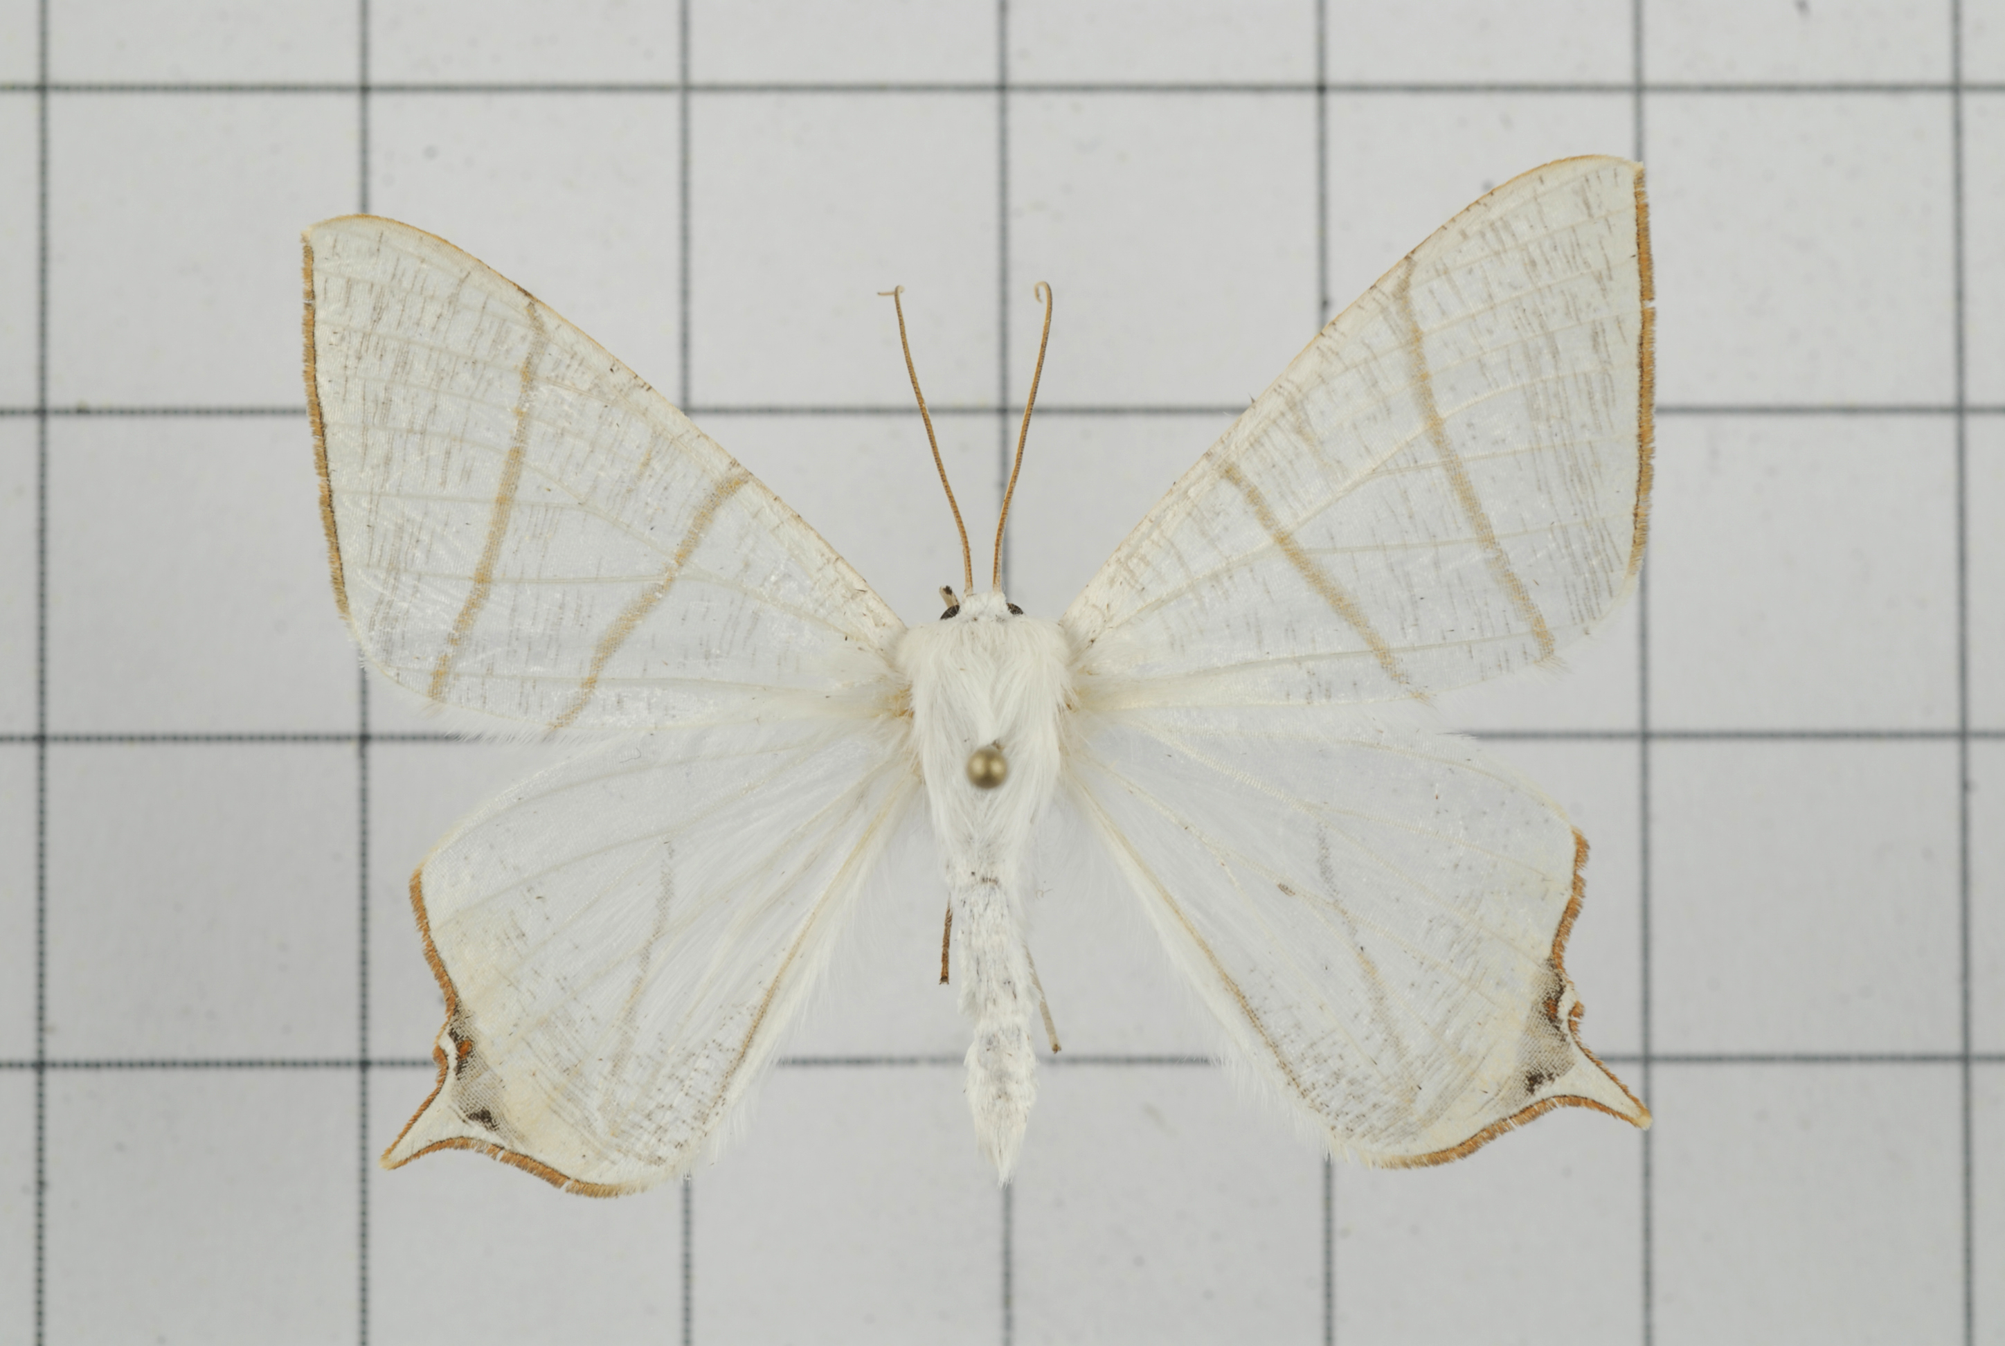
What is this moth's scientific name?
Ourapteryx changi
